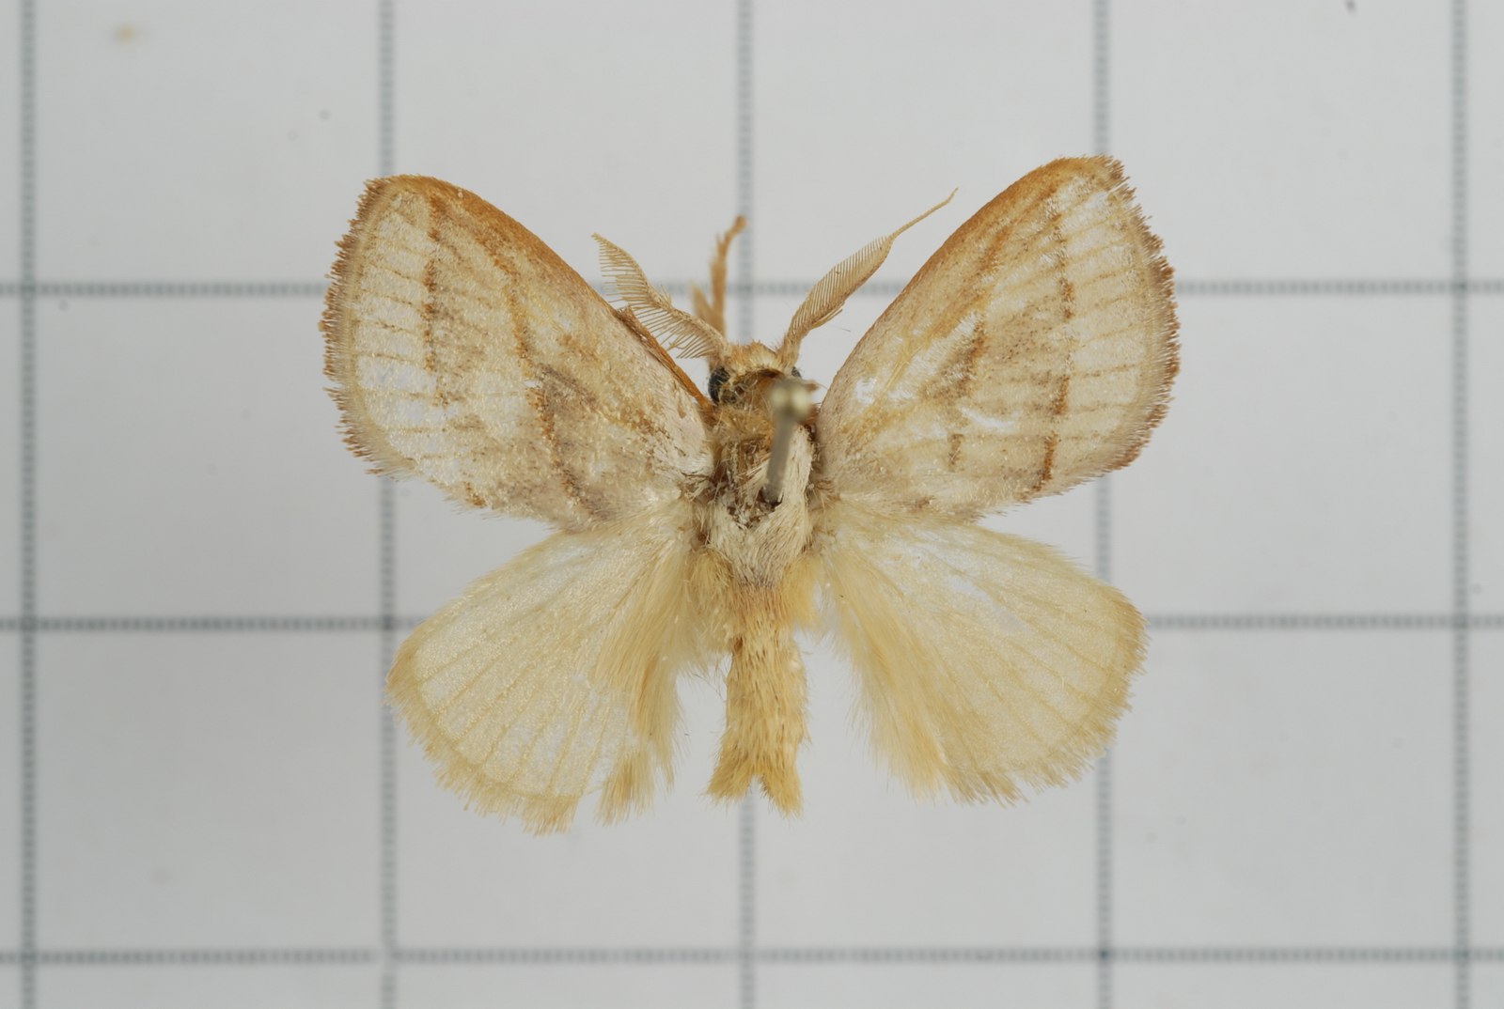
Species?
Cania heppneri
